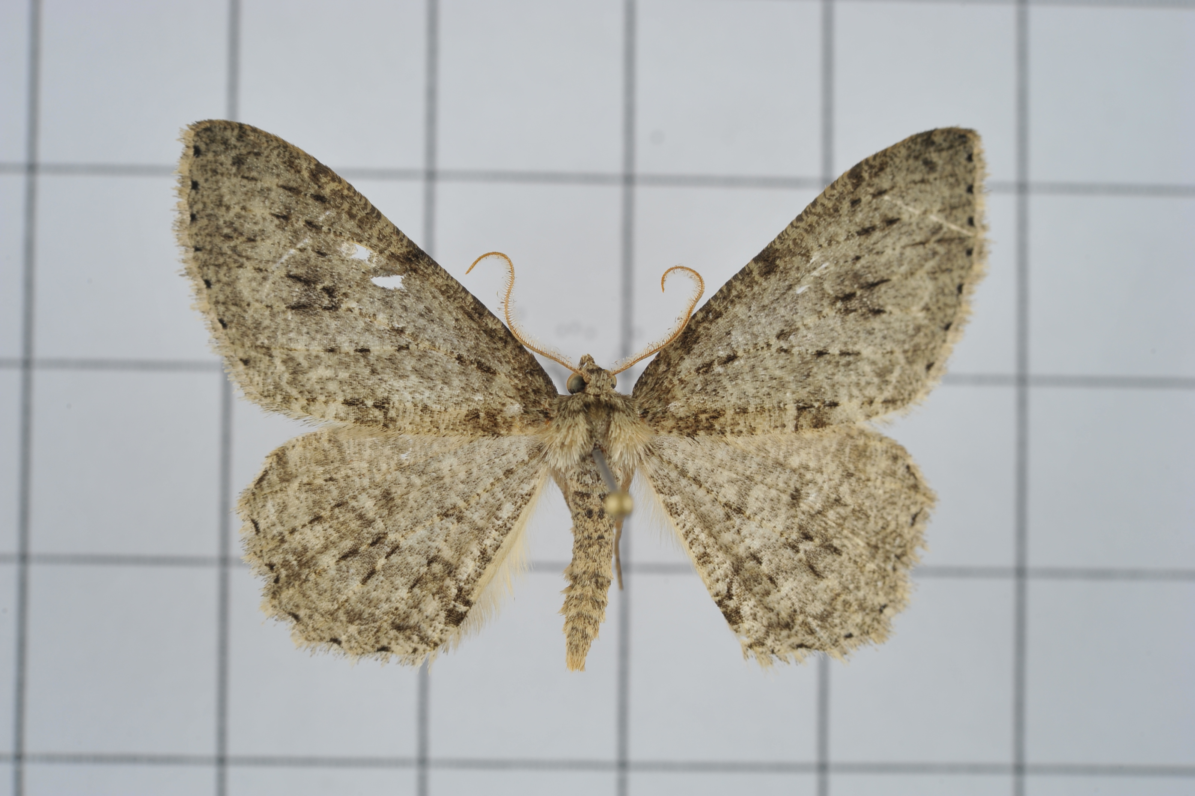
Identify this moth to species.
Ectropis arizanensis
